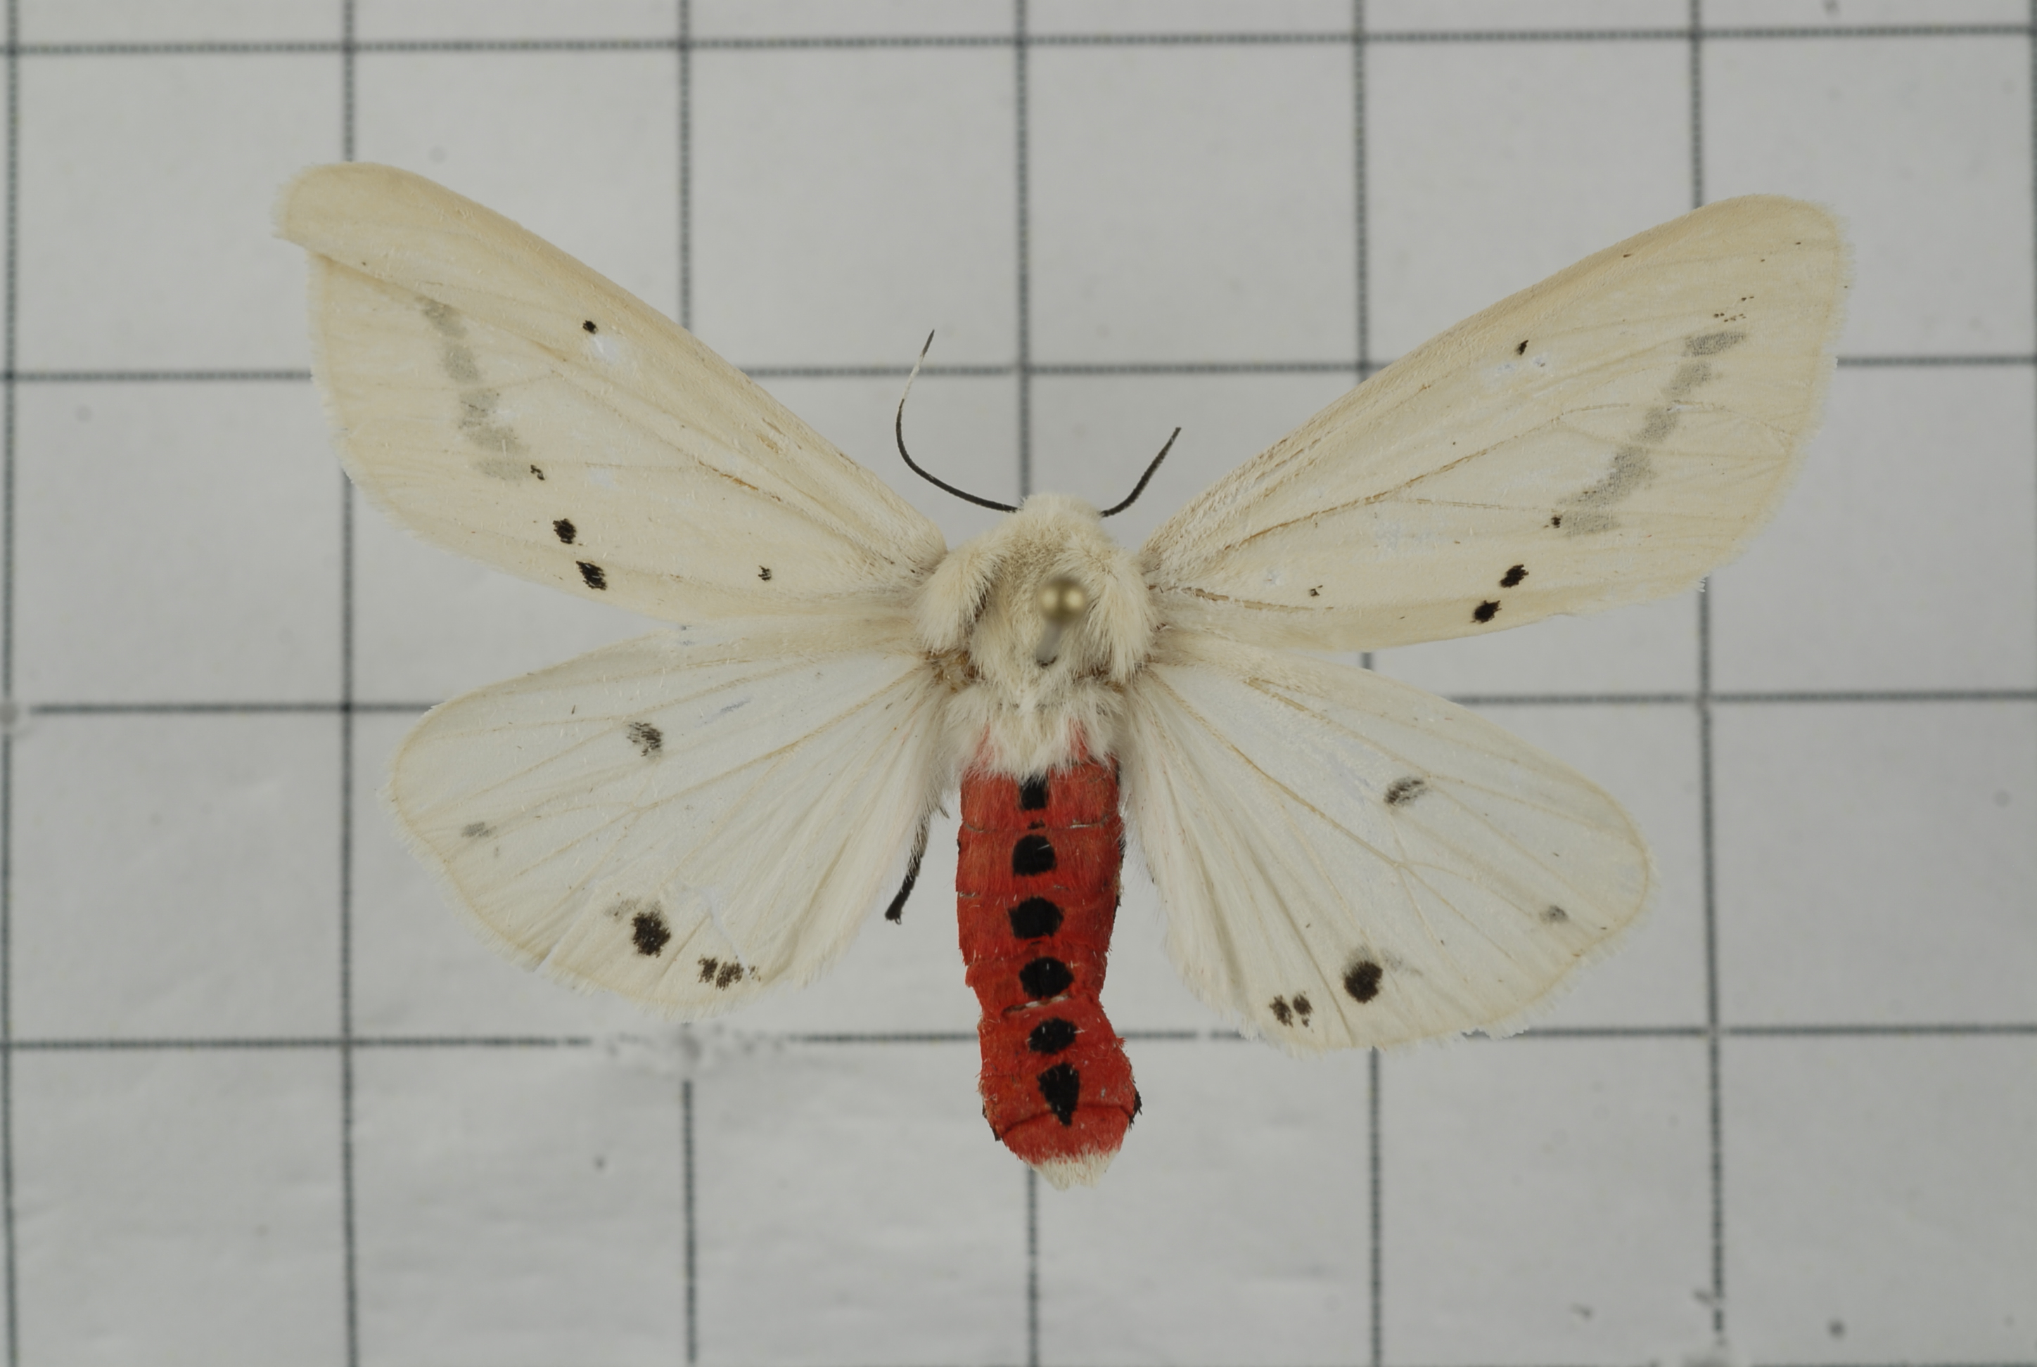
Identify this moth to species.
Spilarctia subcarnea
